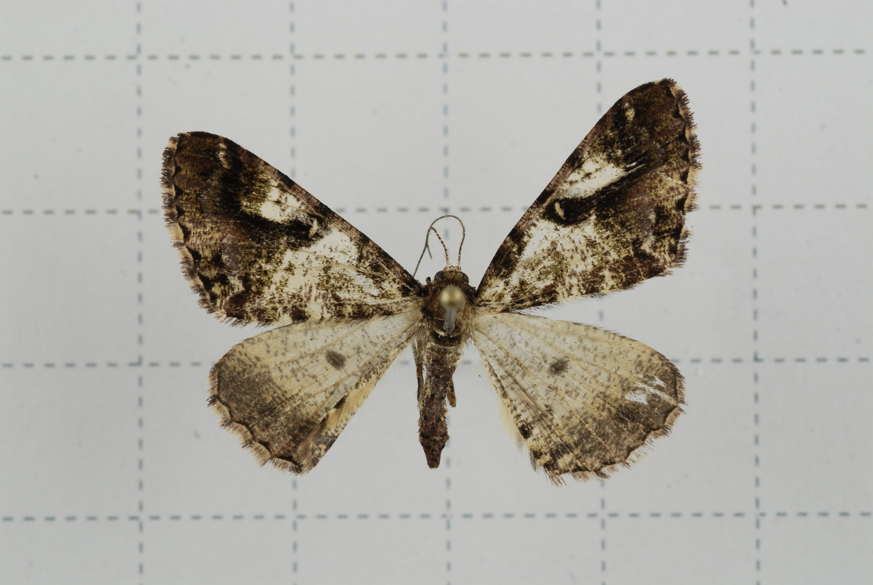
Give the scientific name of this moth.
Gasterocome pannosaria orta
